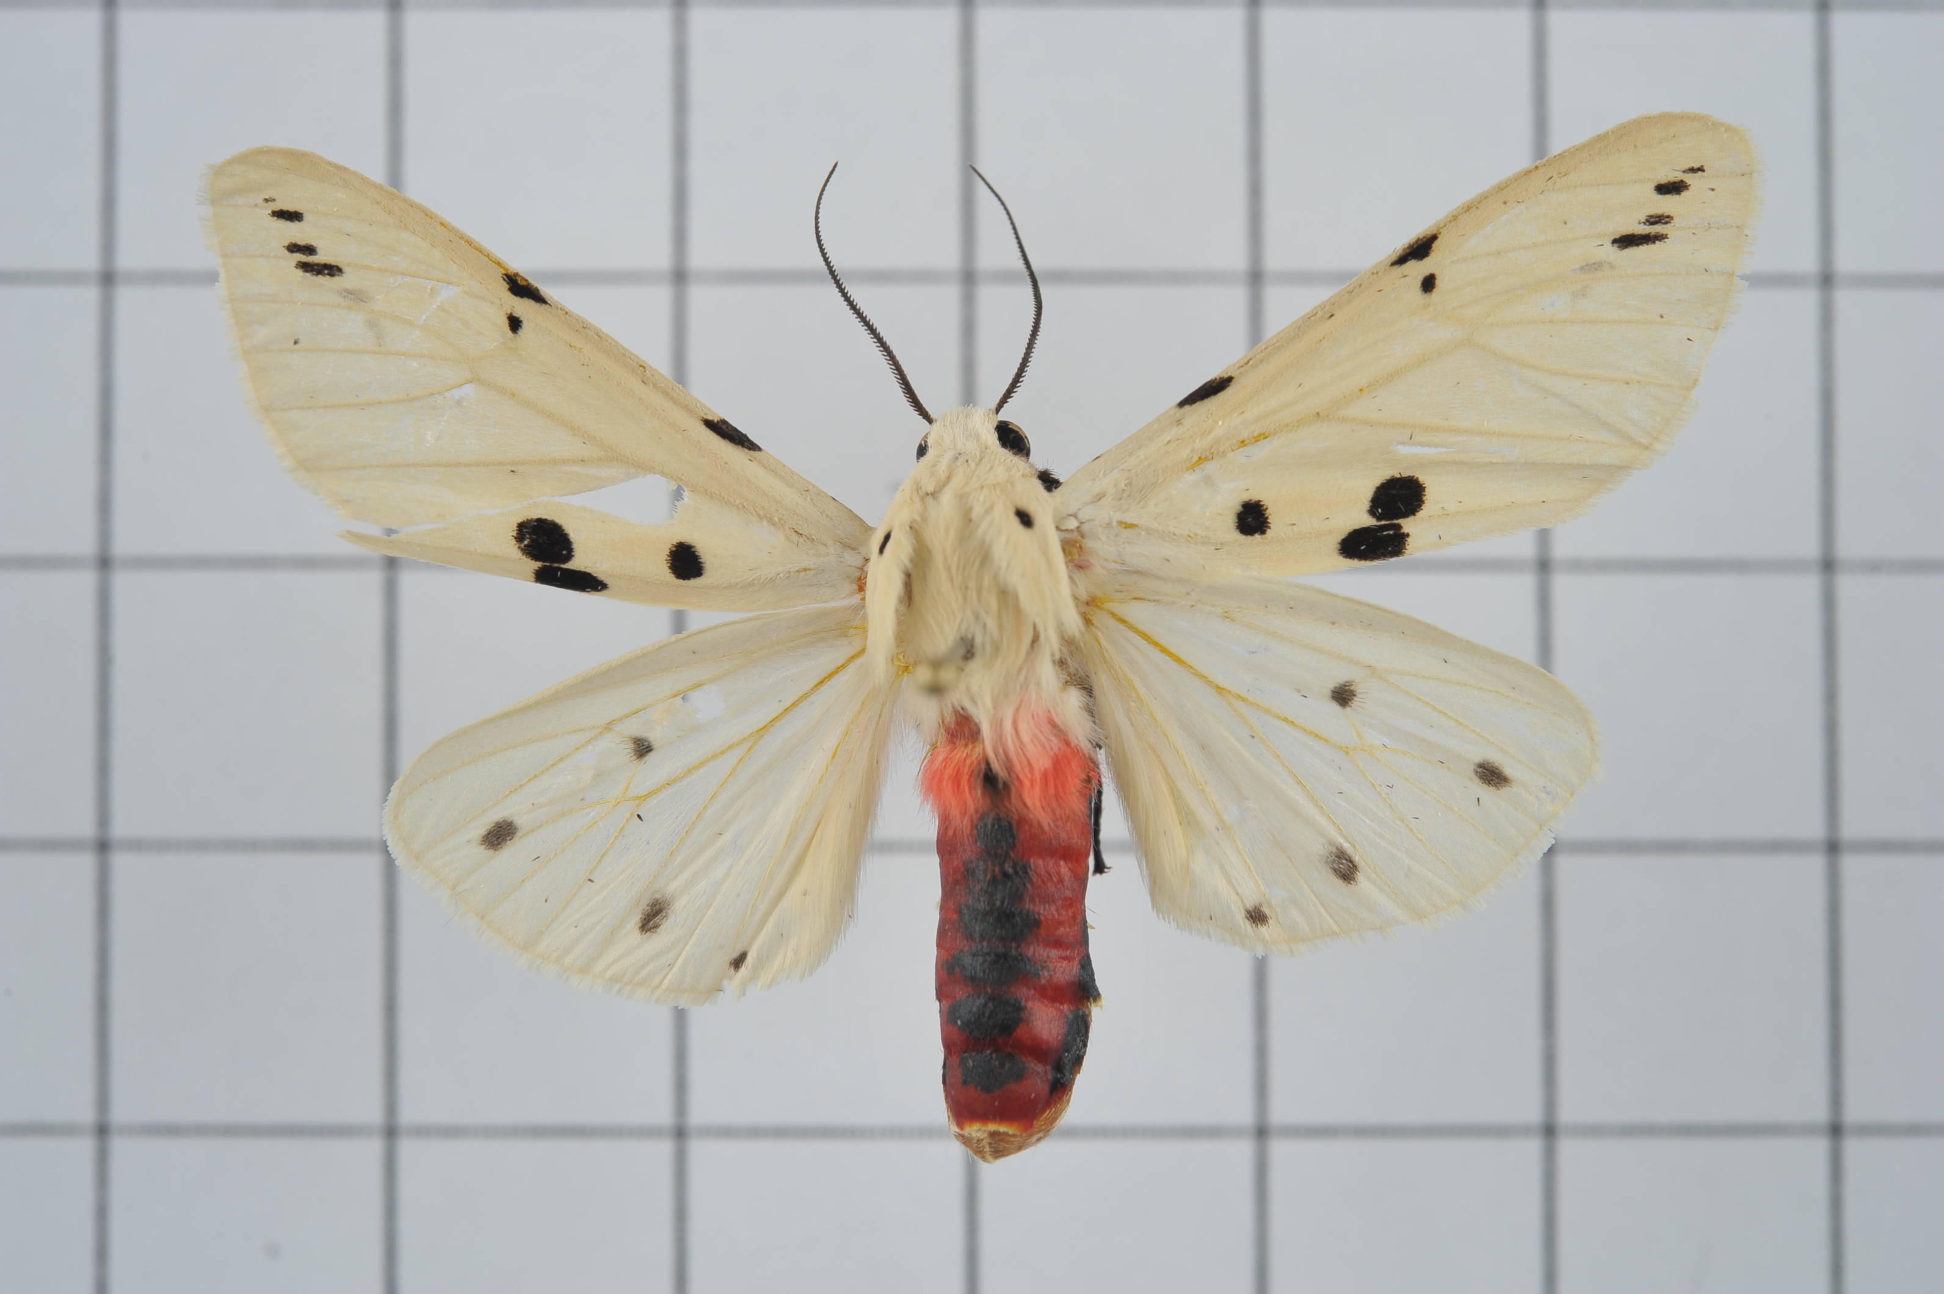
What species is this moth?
Spilarctia alba kikuchii
